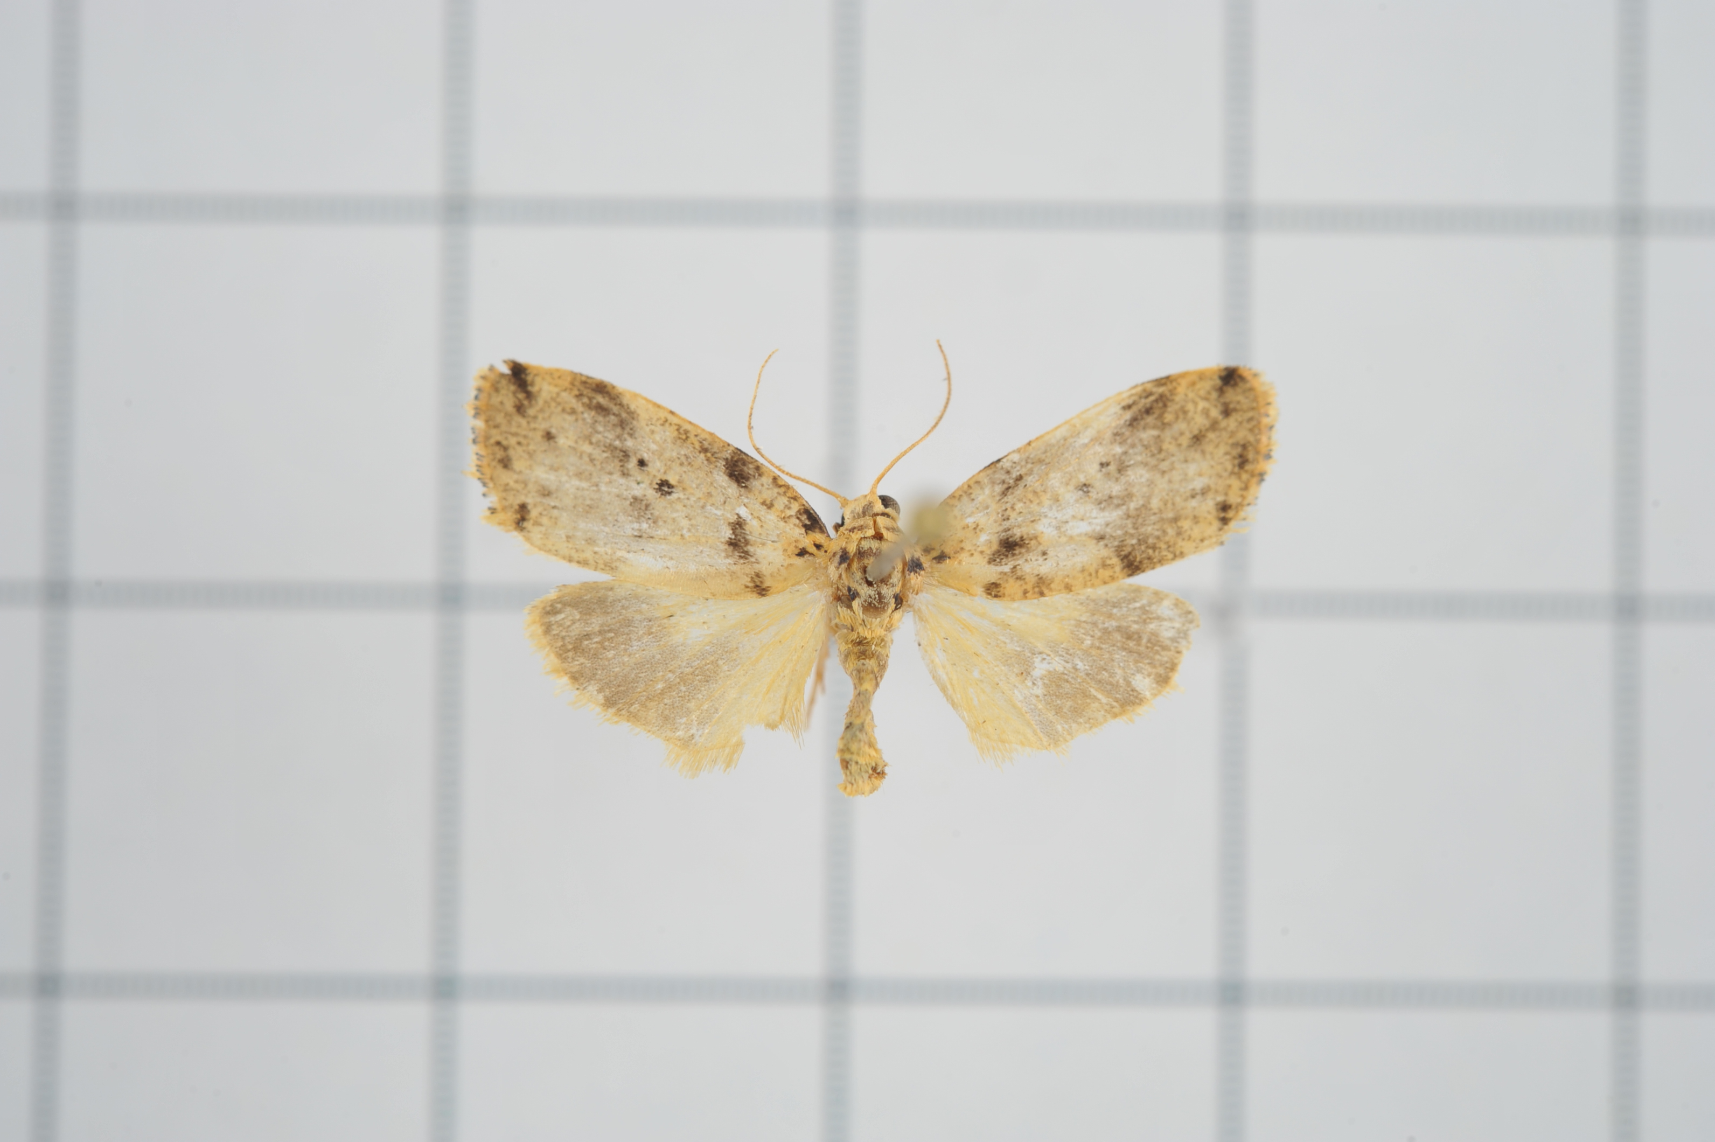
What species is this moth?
Eugoa formosicola
